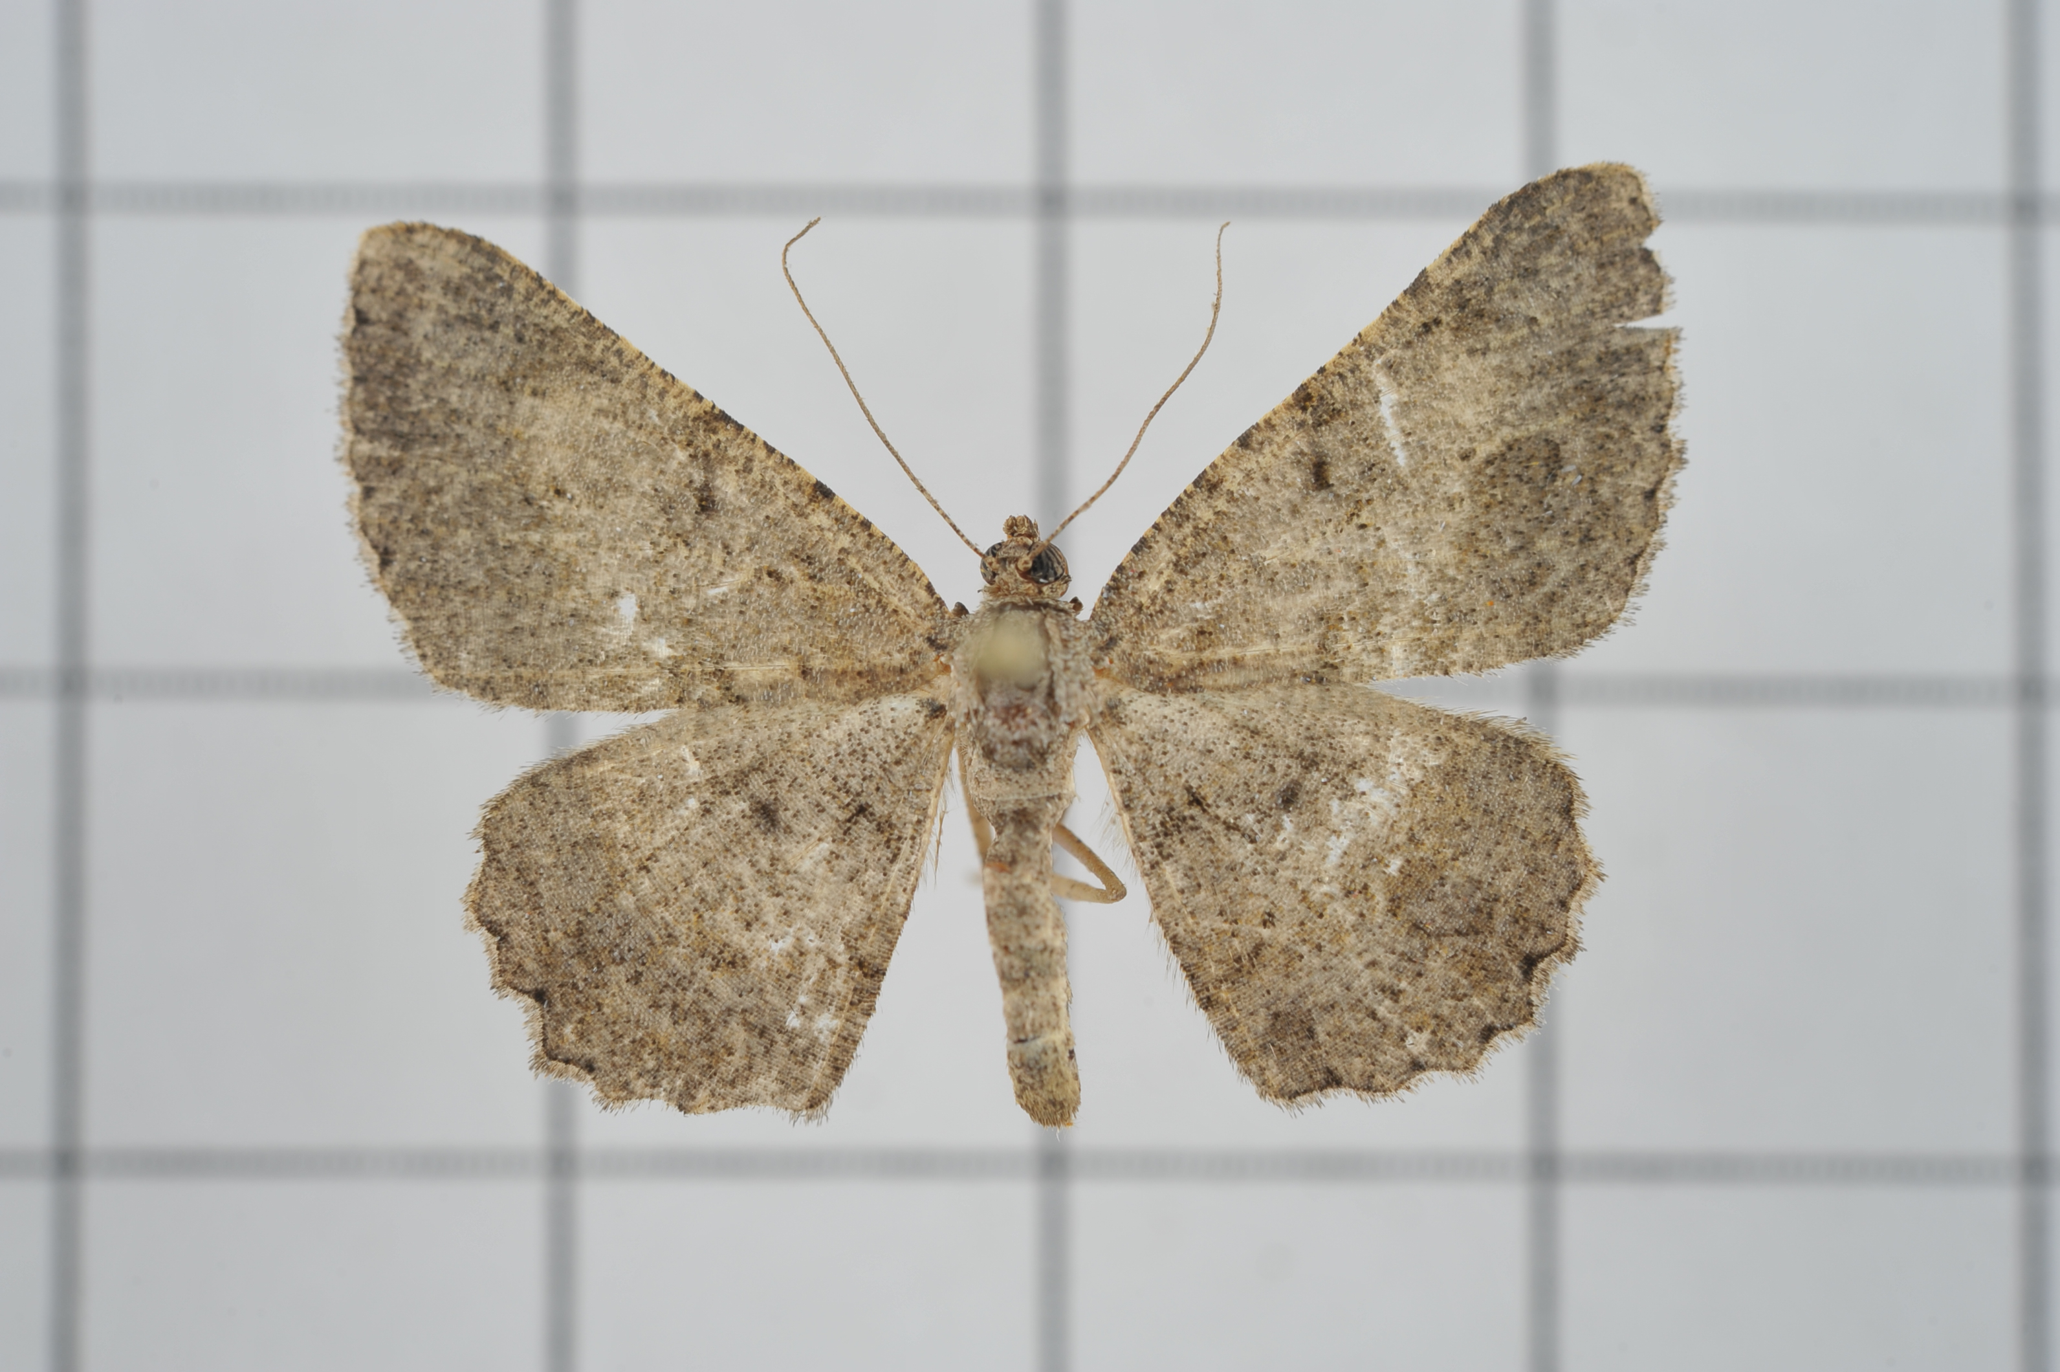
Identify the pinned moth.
Psilalcis breta rantaizana
